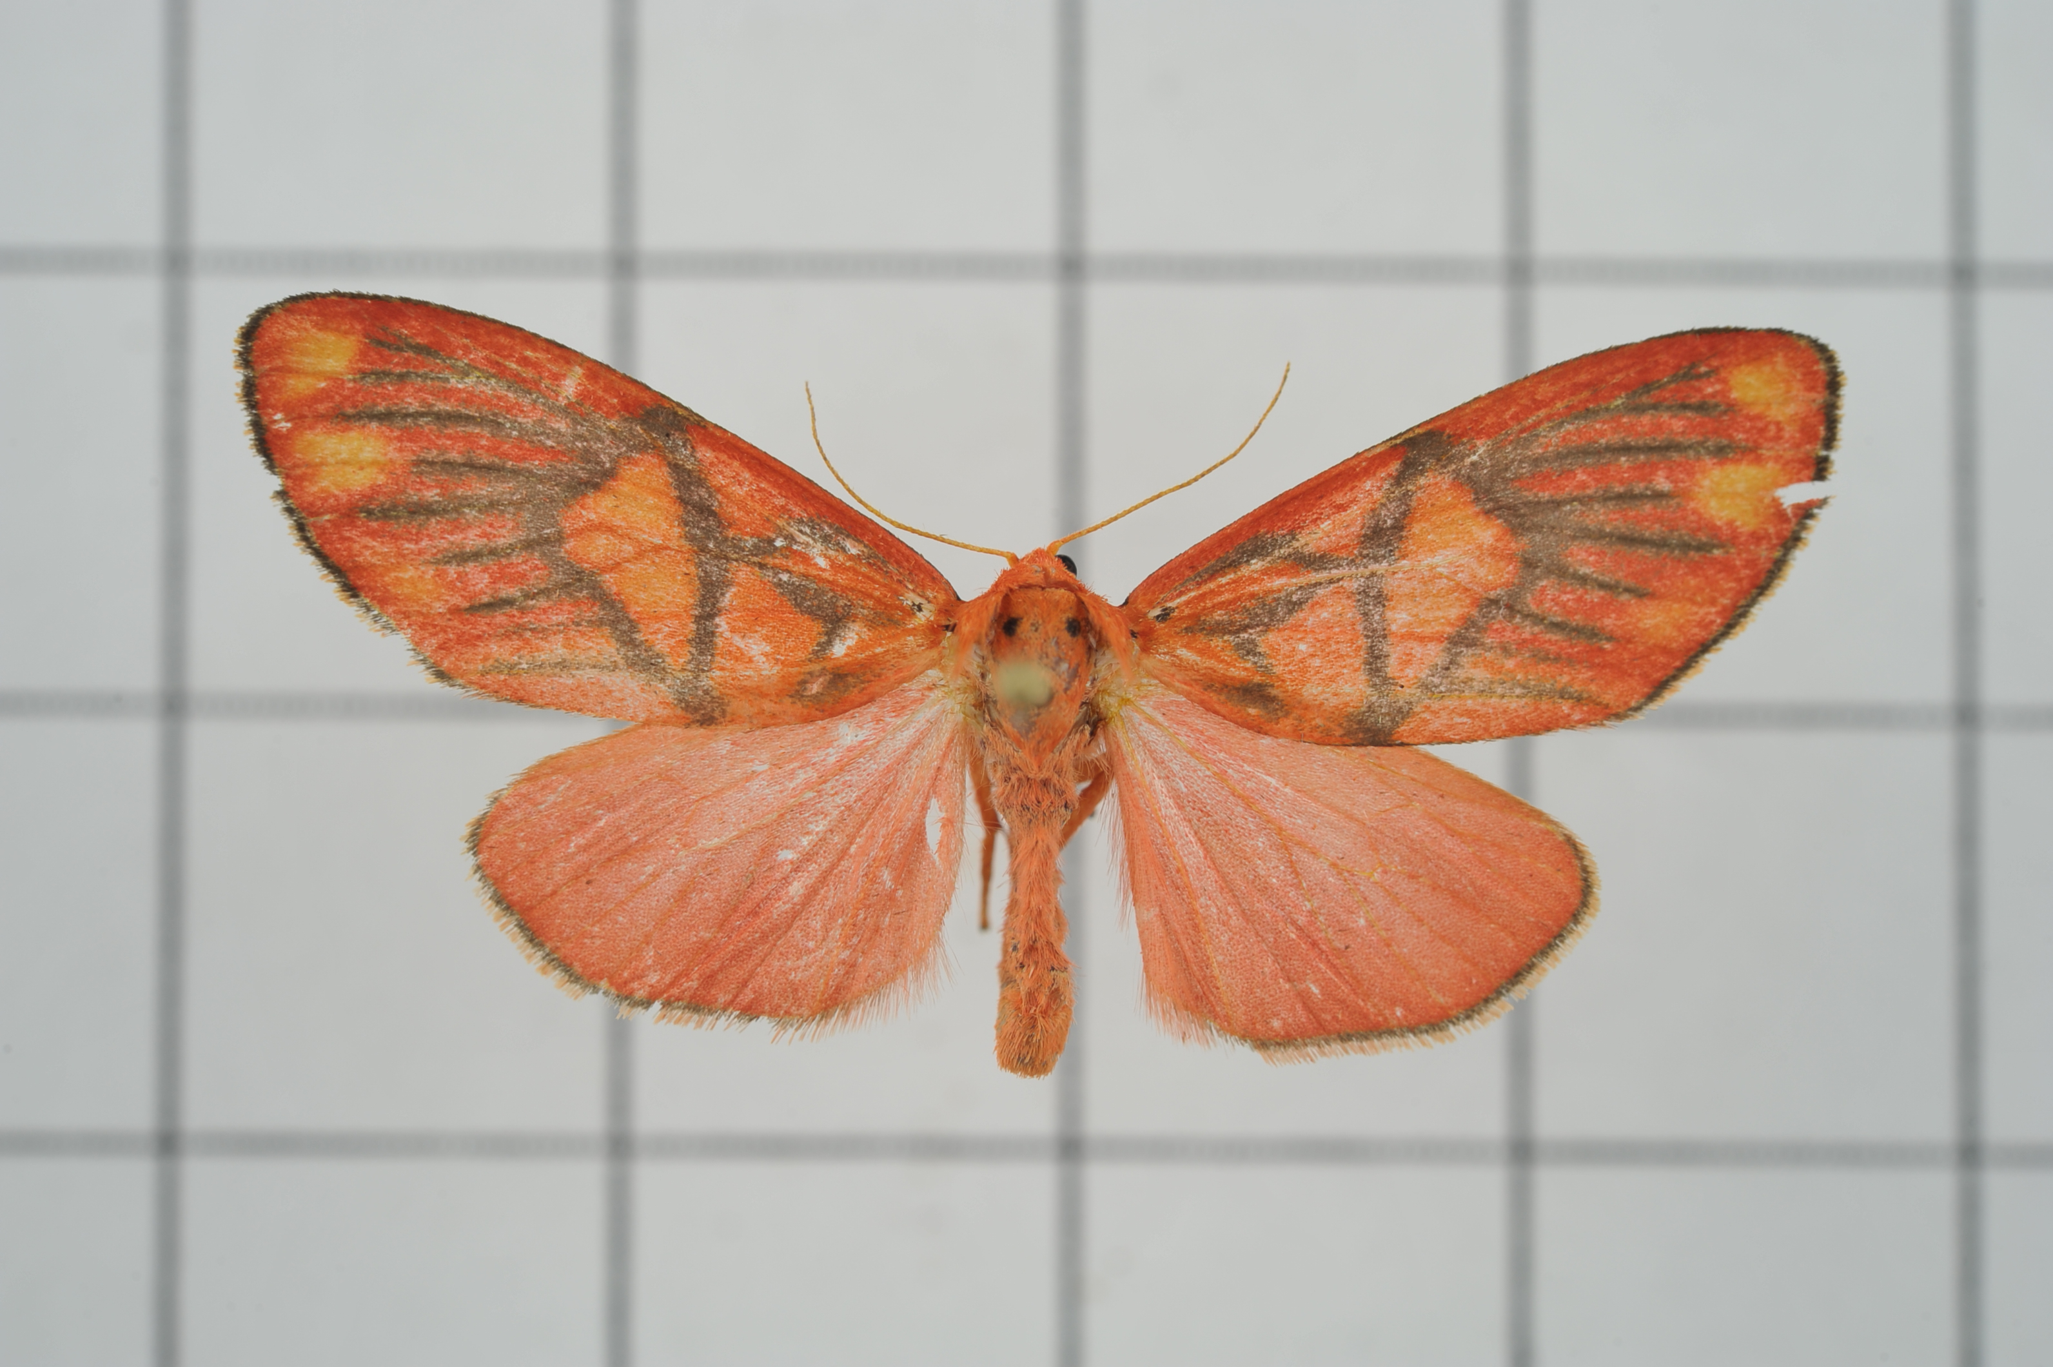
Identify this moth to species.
Matsumursine horishanella
